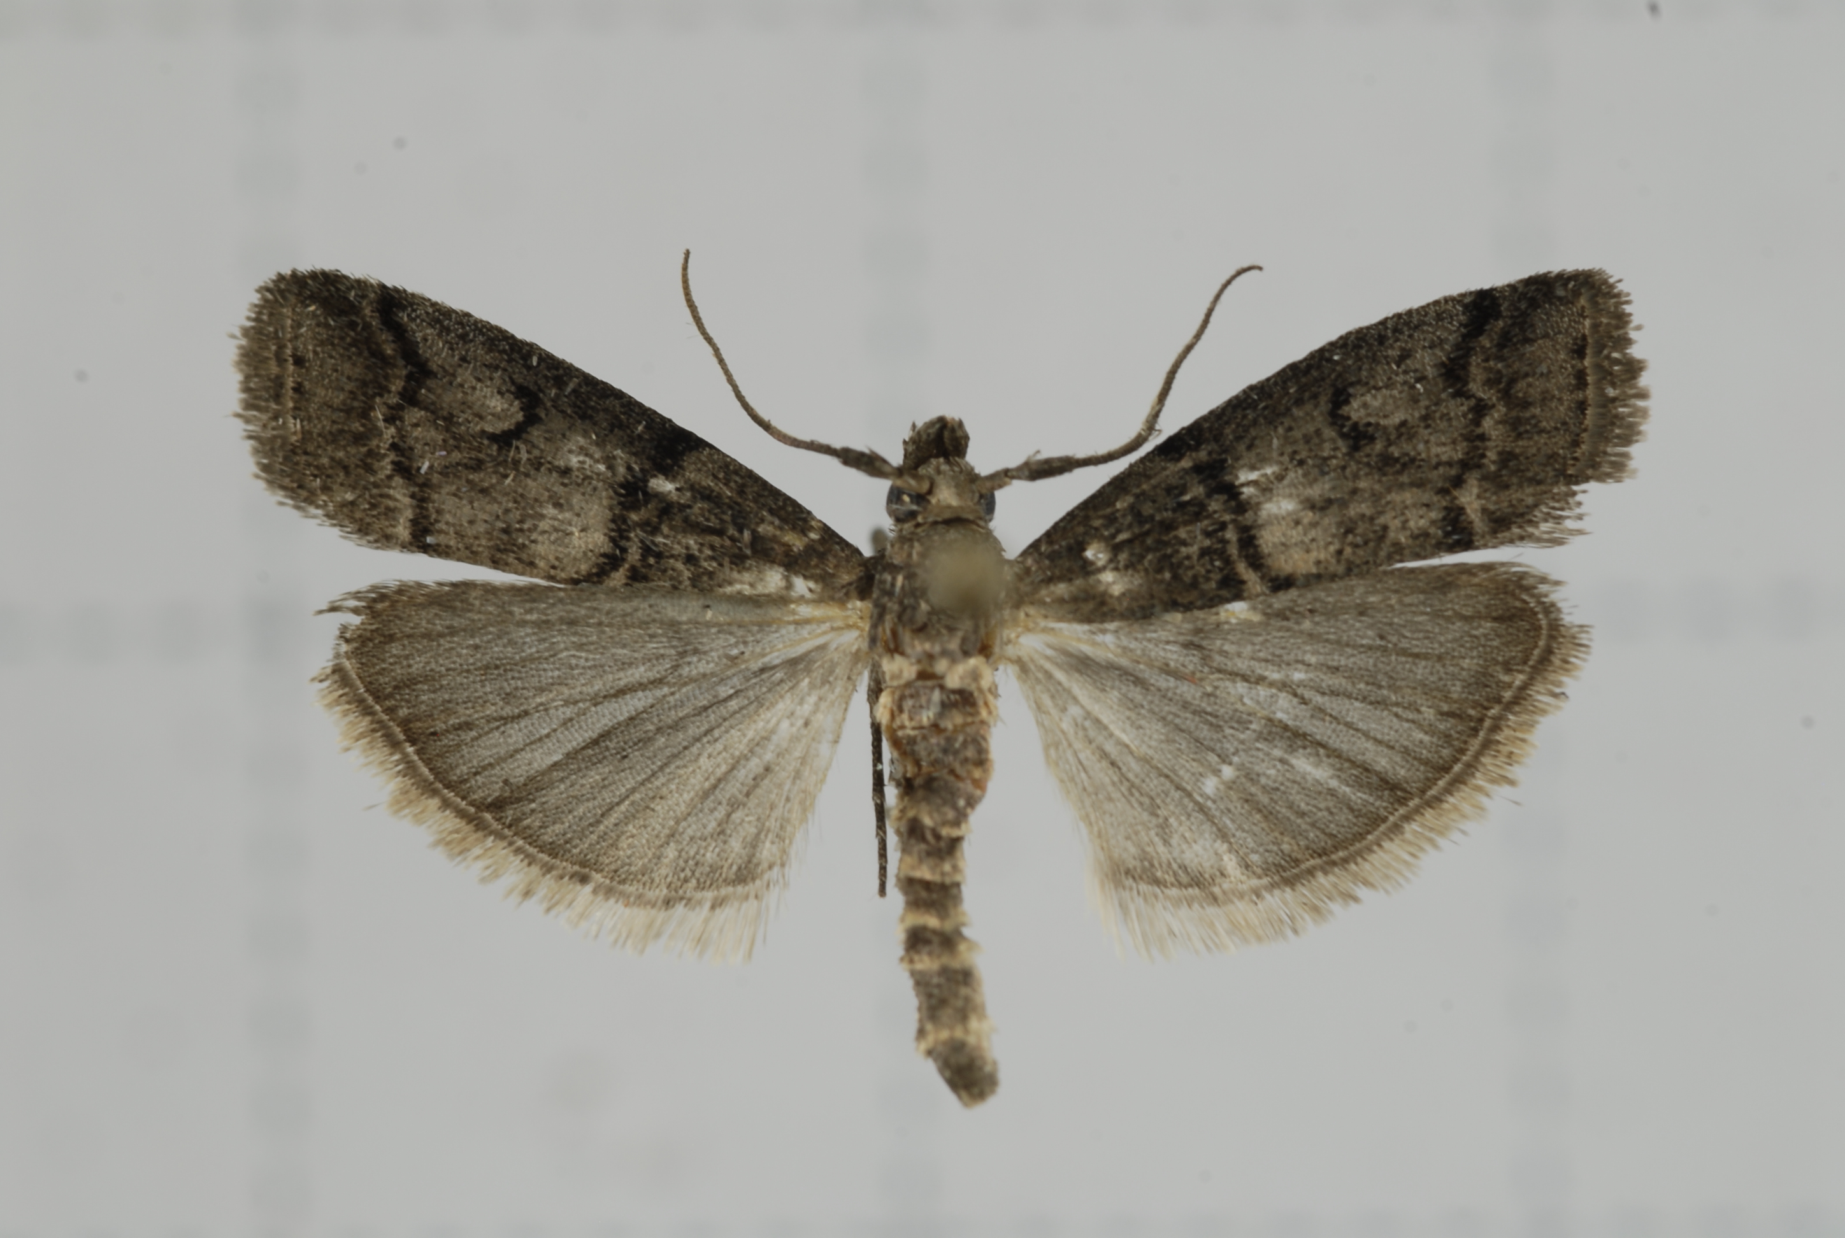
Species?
Pempelia ellenella
